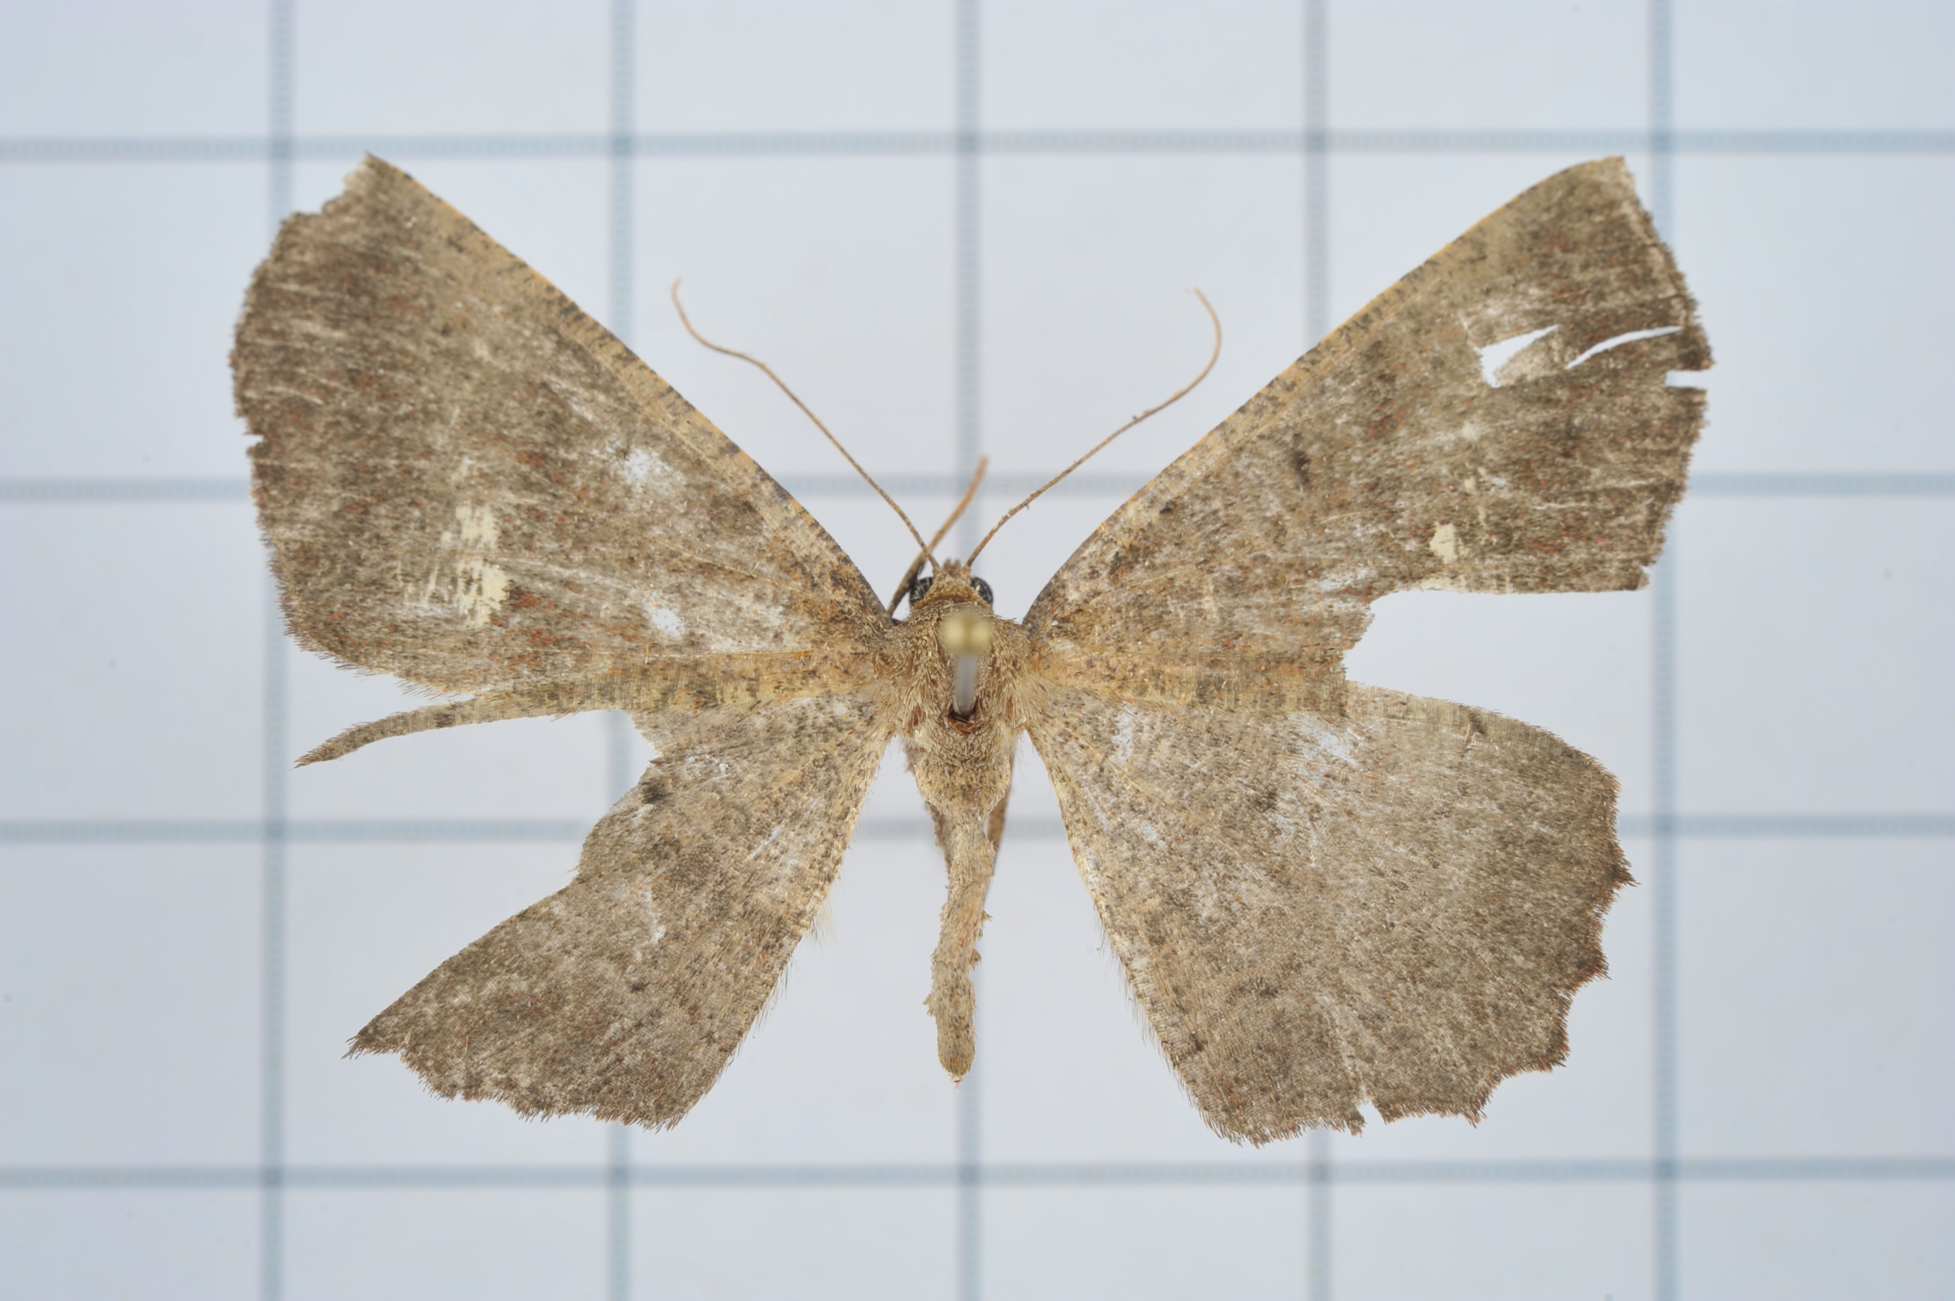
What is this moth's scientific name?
Xerodes contiguaria
